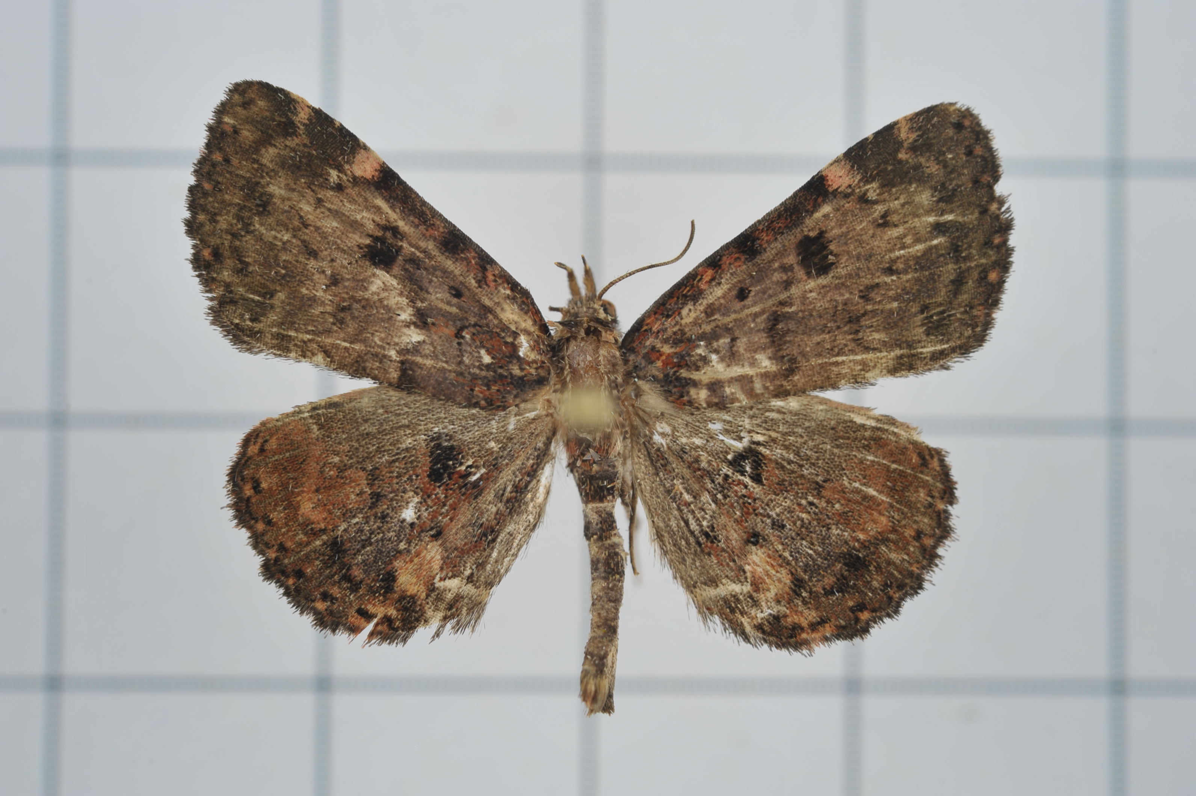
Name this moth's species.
Diomea discoinsigna
